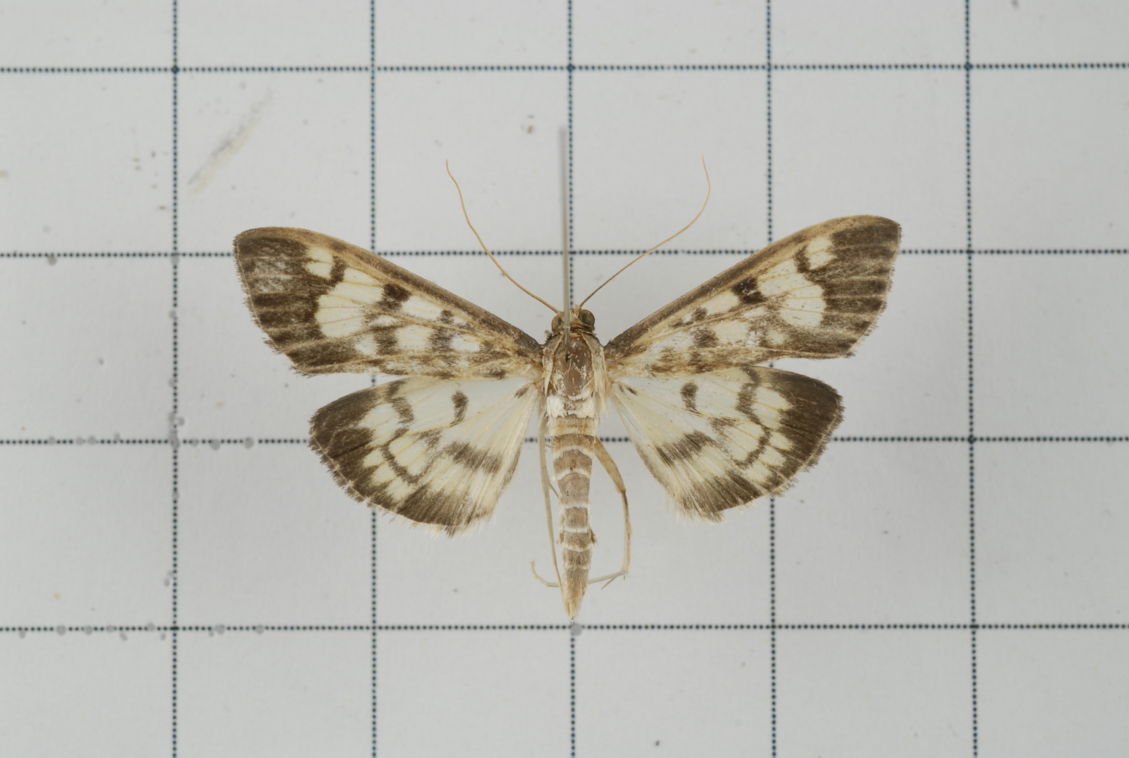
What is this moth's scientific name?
Syllepte taiwanalis
